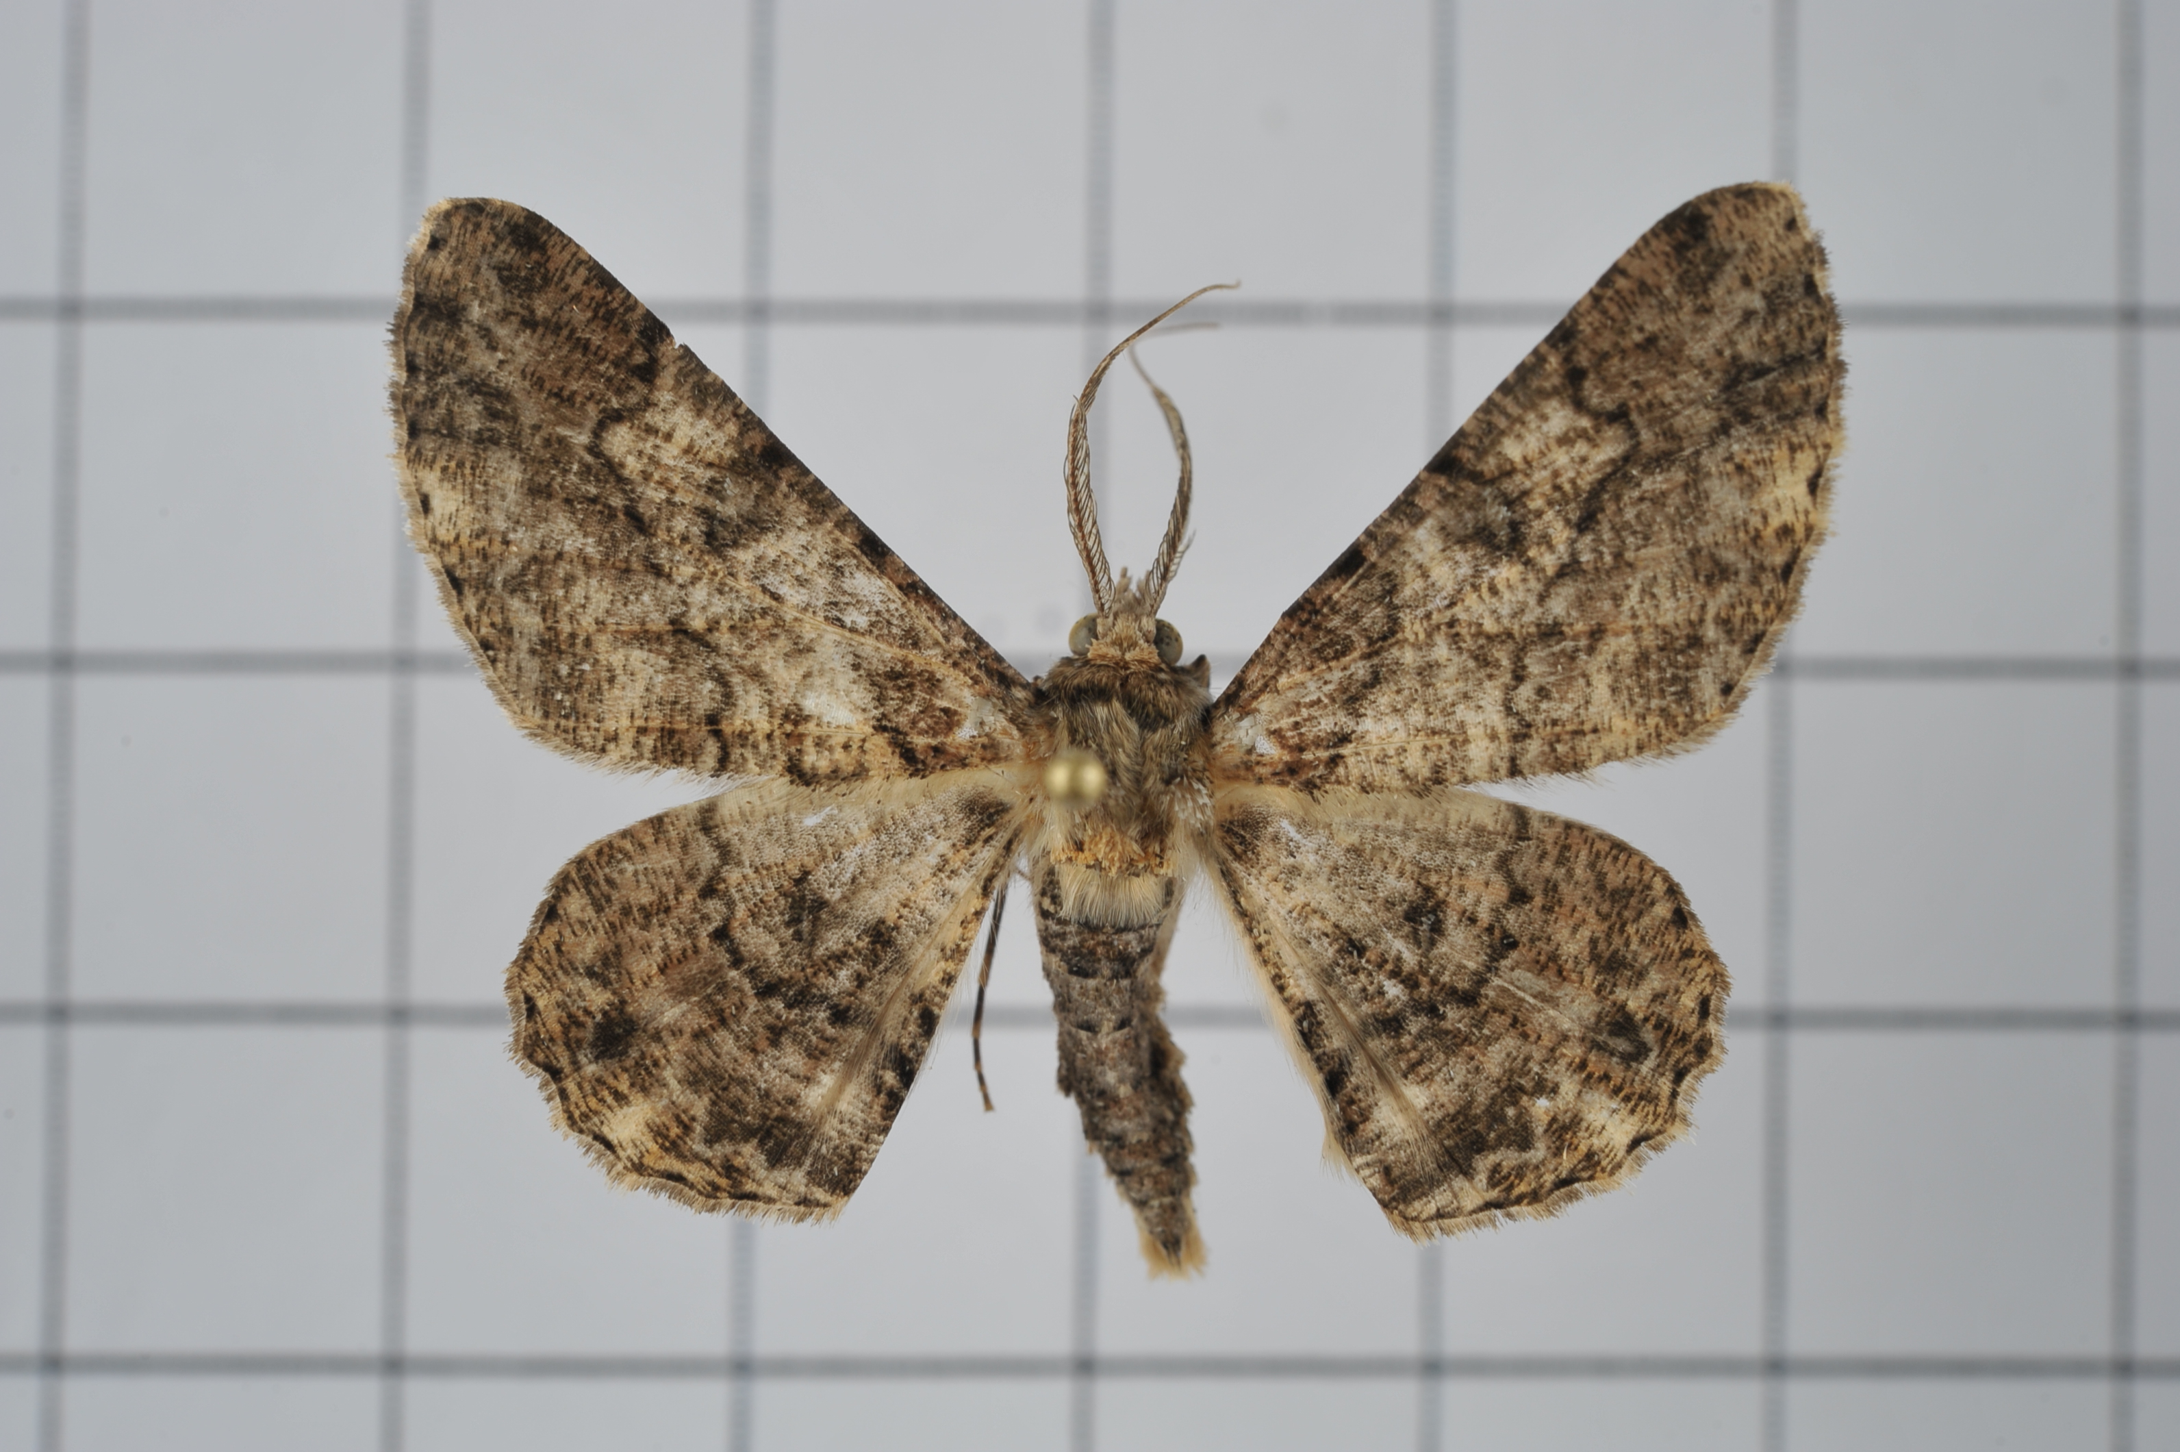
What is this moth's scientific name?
Cleora alienaria
